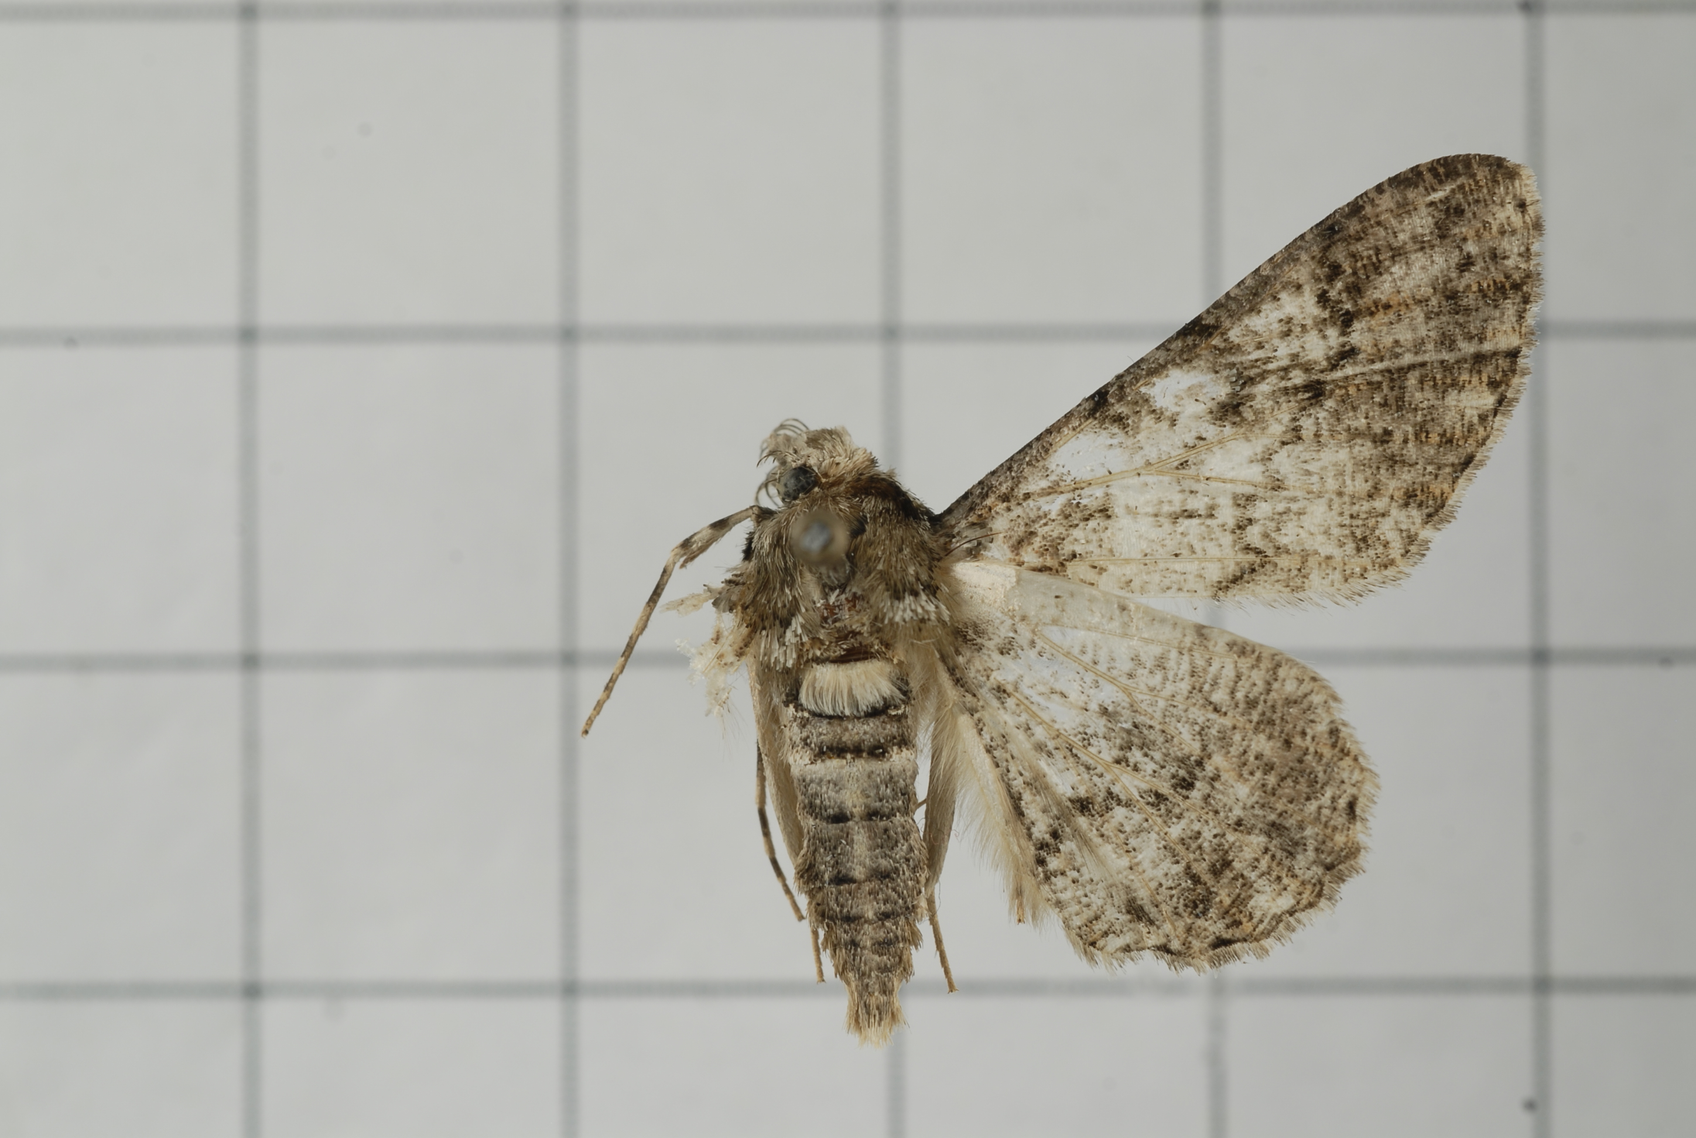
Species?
Cleora alienaria
